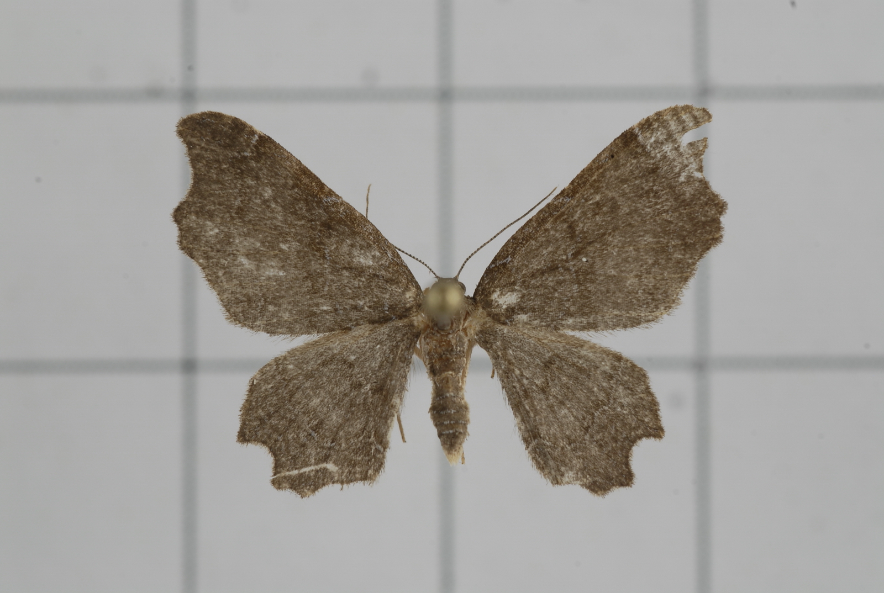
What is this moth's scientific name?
Hastina subfalcaria caeruleolineata
